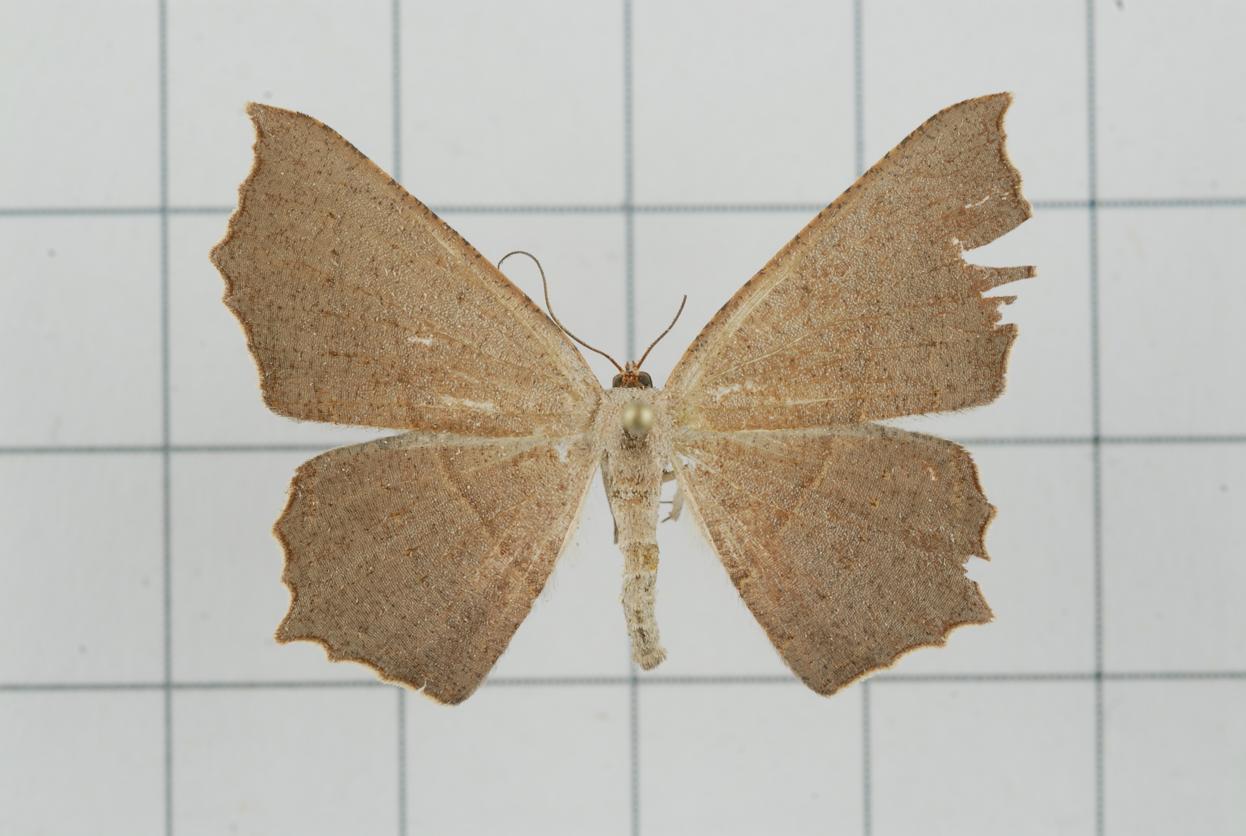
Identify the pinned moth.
Danala lilacina
